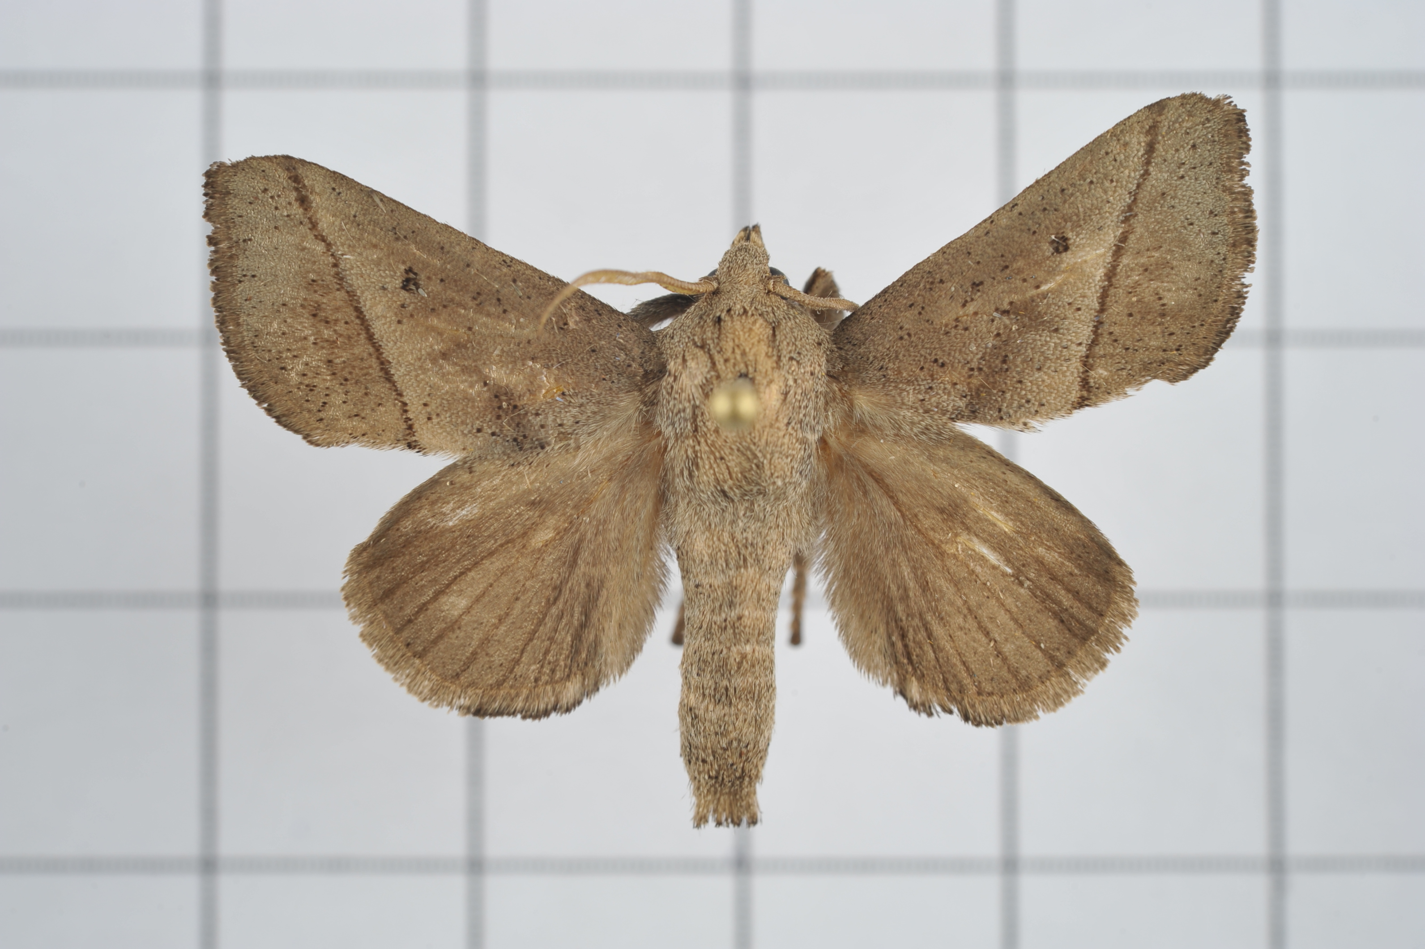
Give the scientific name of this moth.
Thosea sinensis
